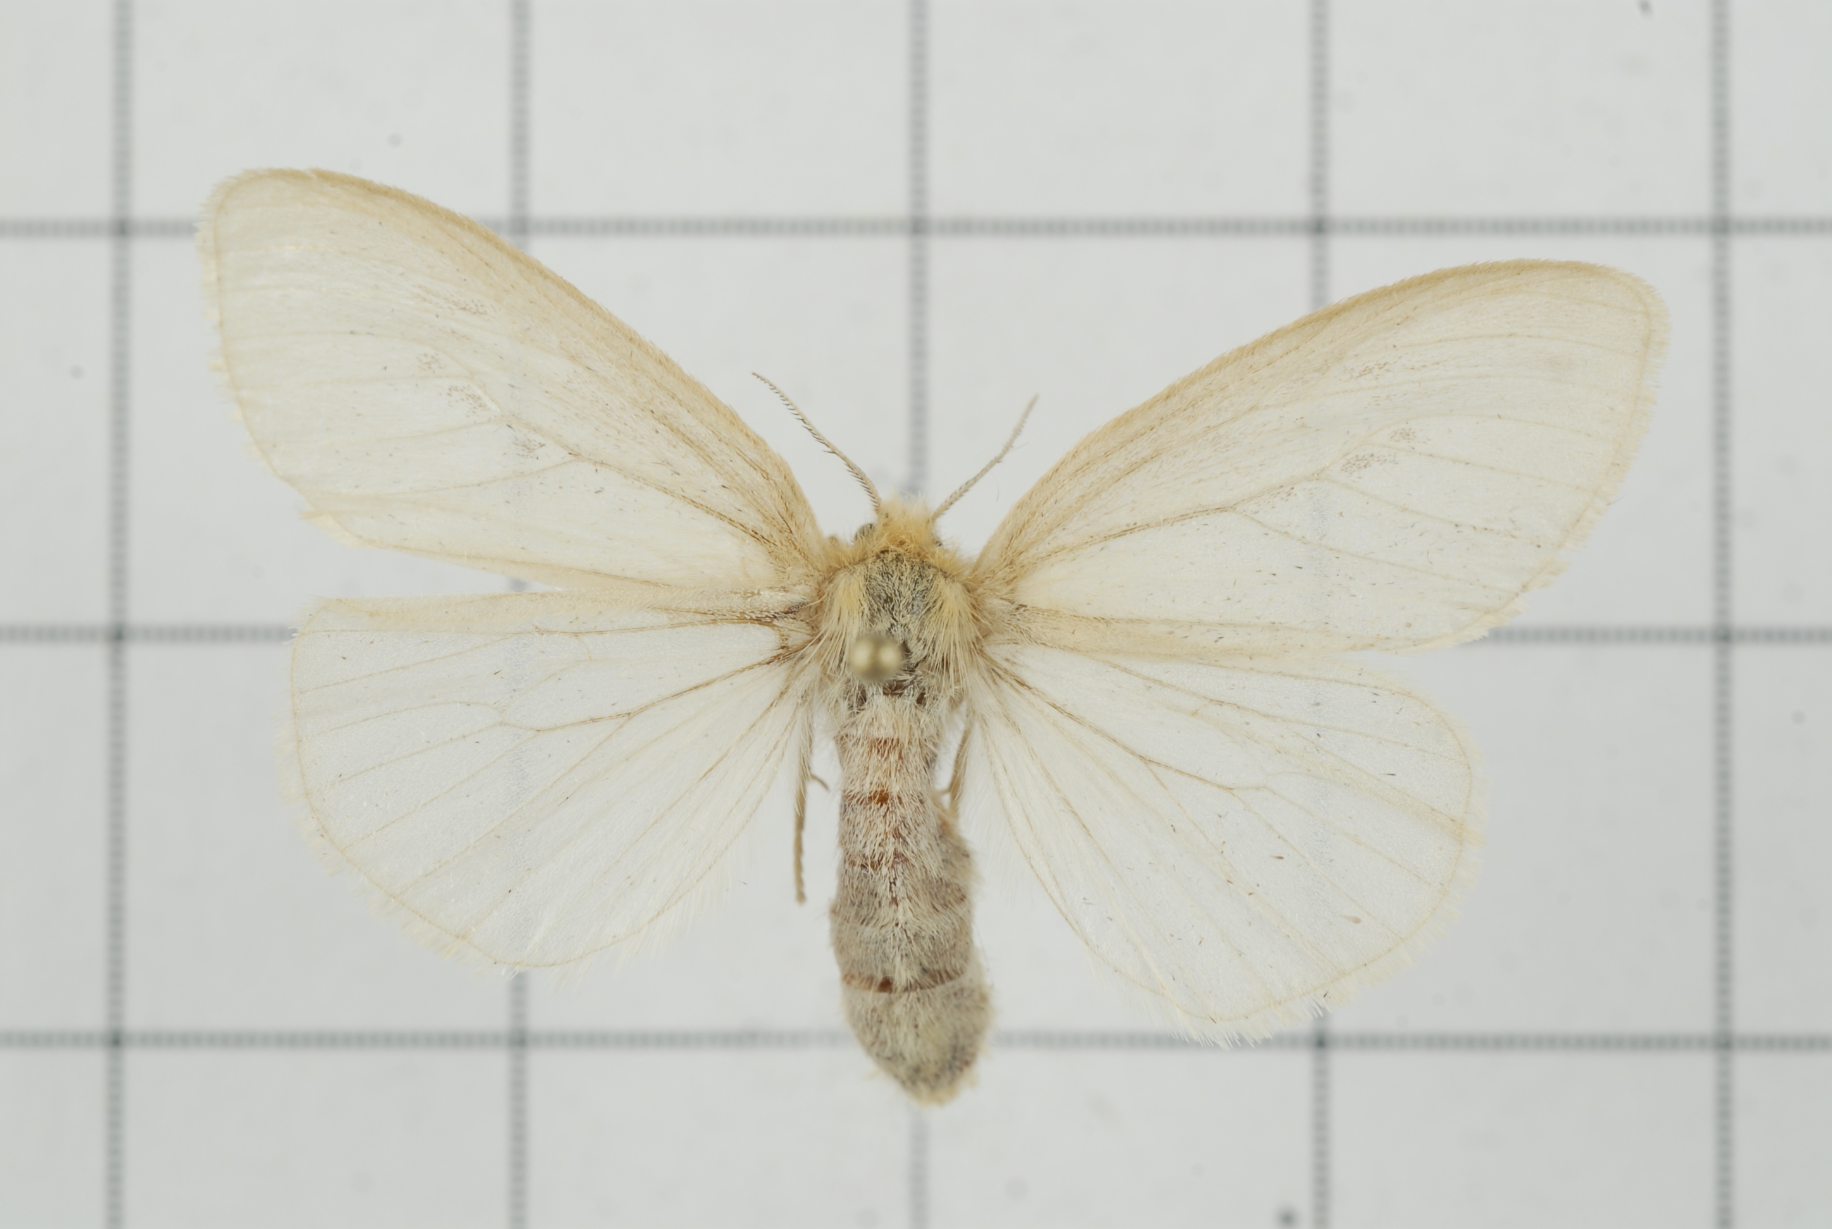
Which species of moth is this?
Pantana ochripalpis
